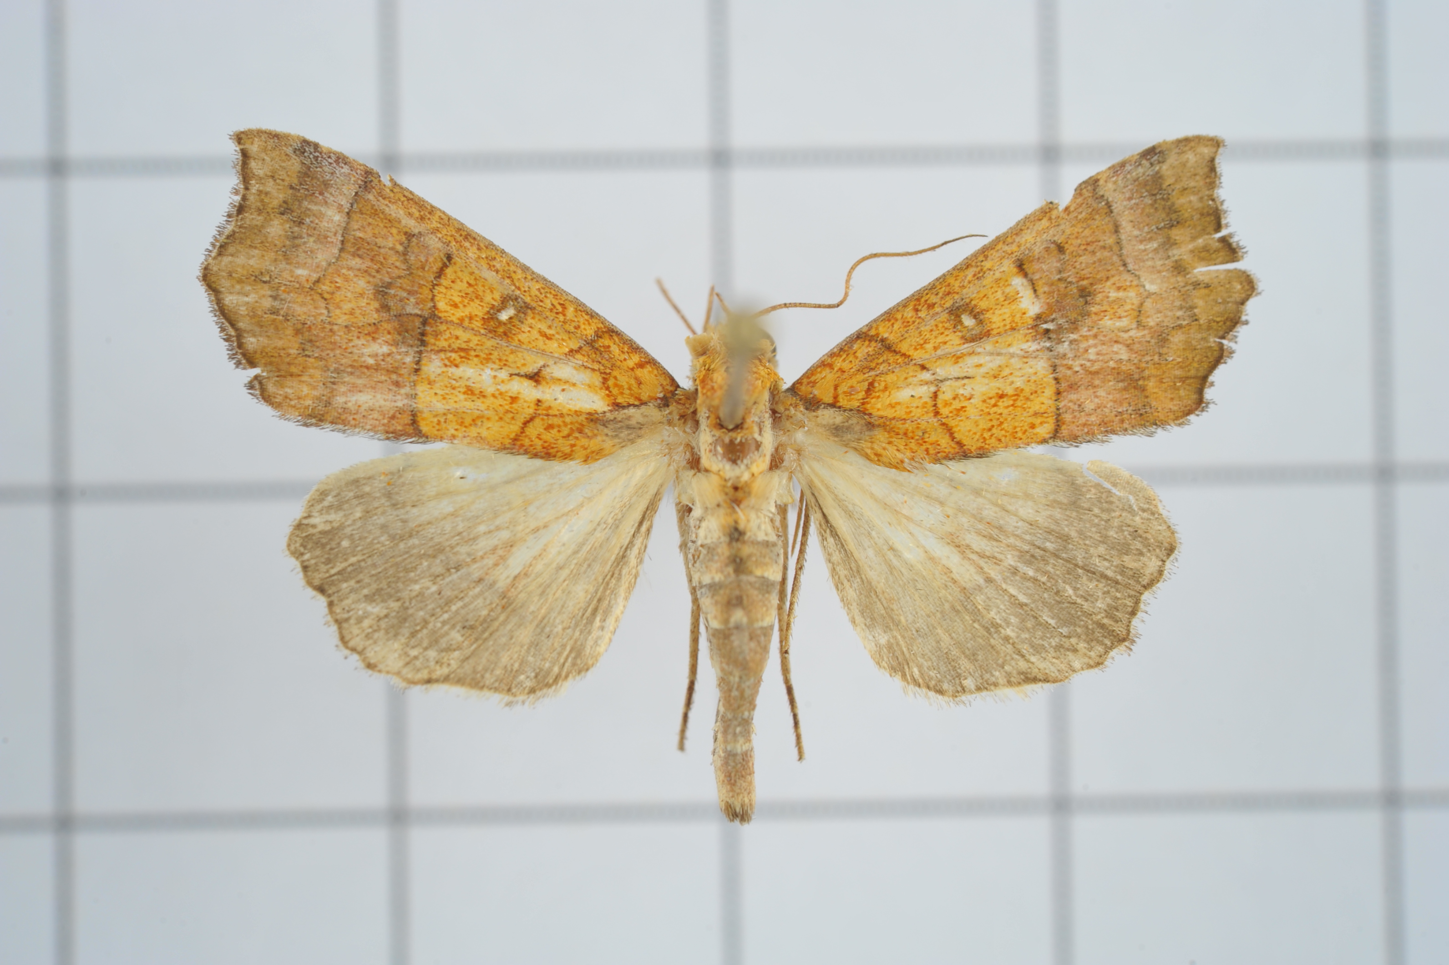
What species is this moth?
Cosmophila lyona
